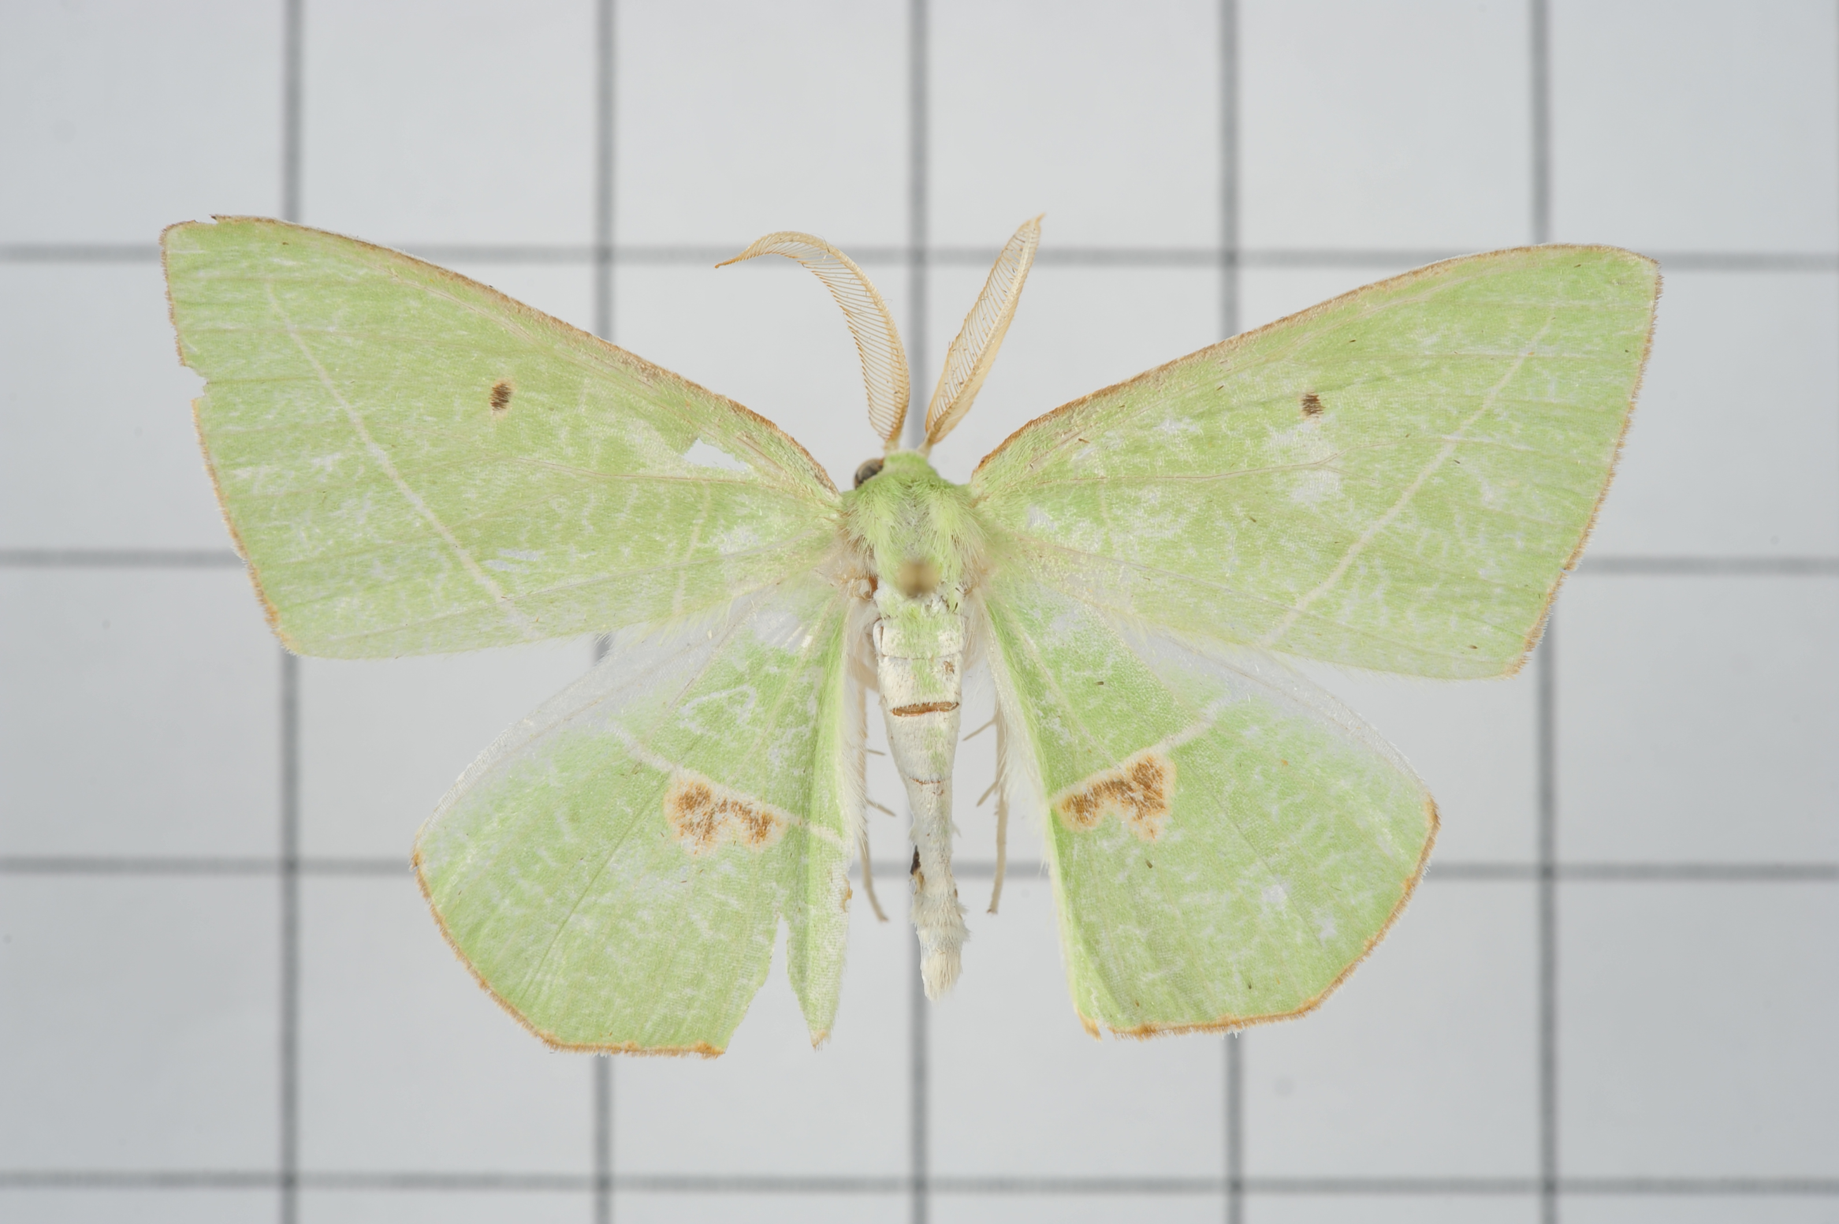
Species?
Tanaoctenia haliaria
